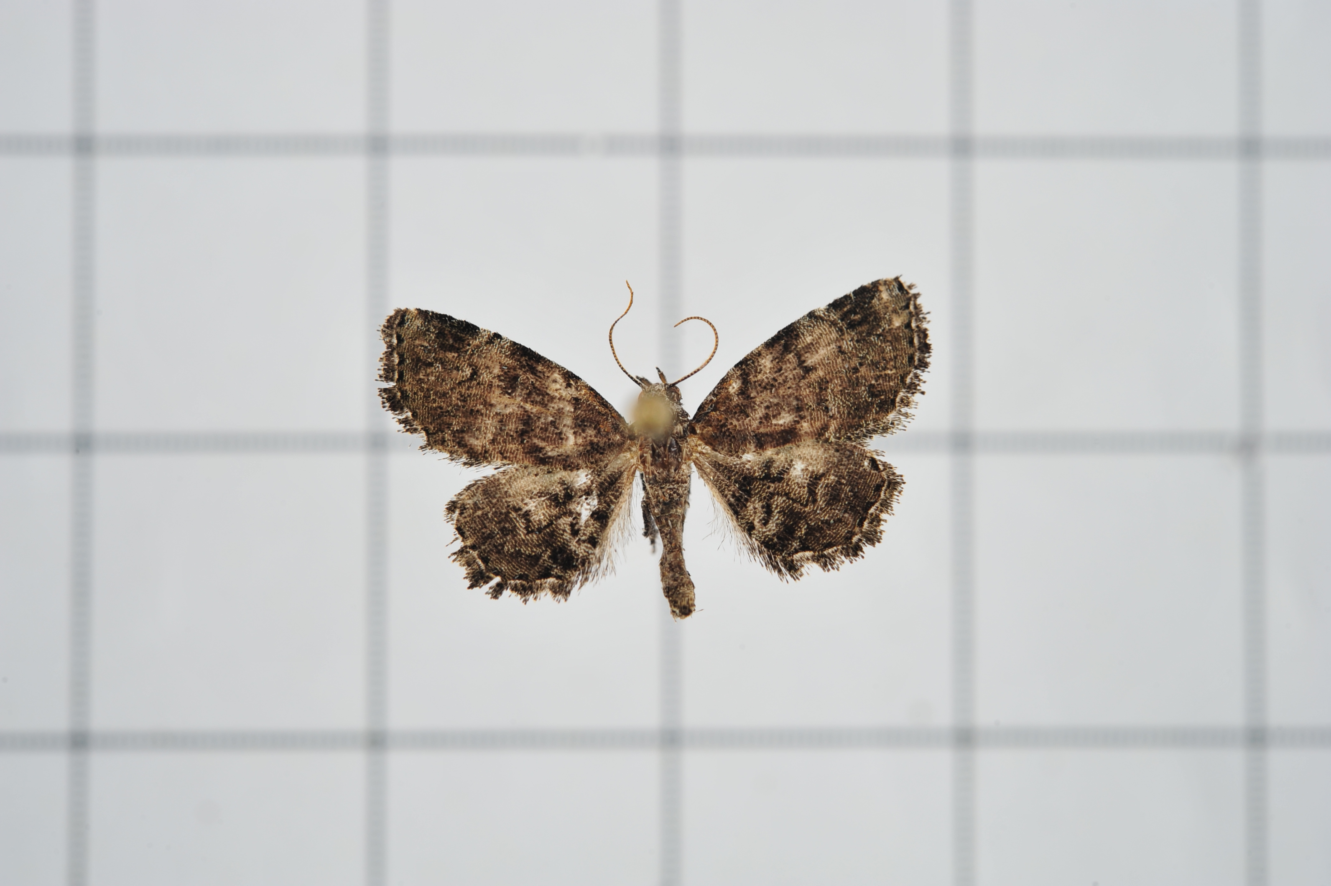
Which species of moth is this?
Mataeomera biangulata
